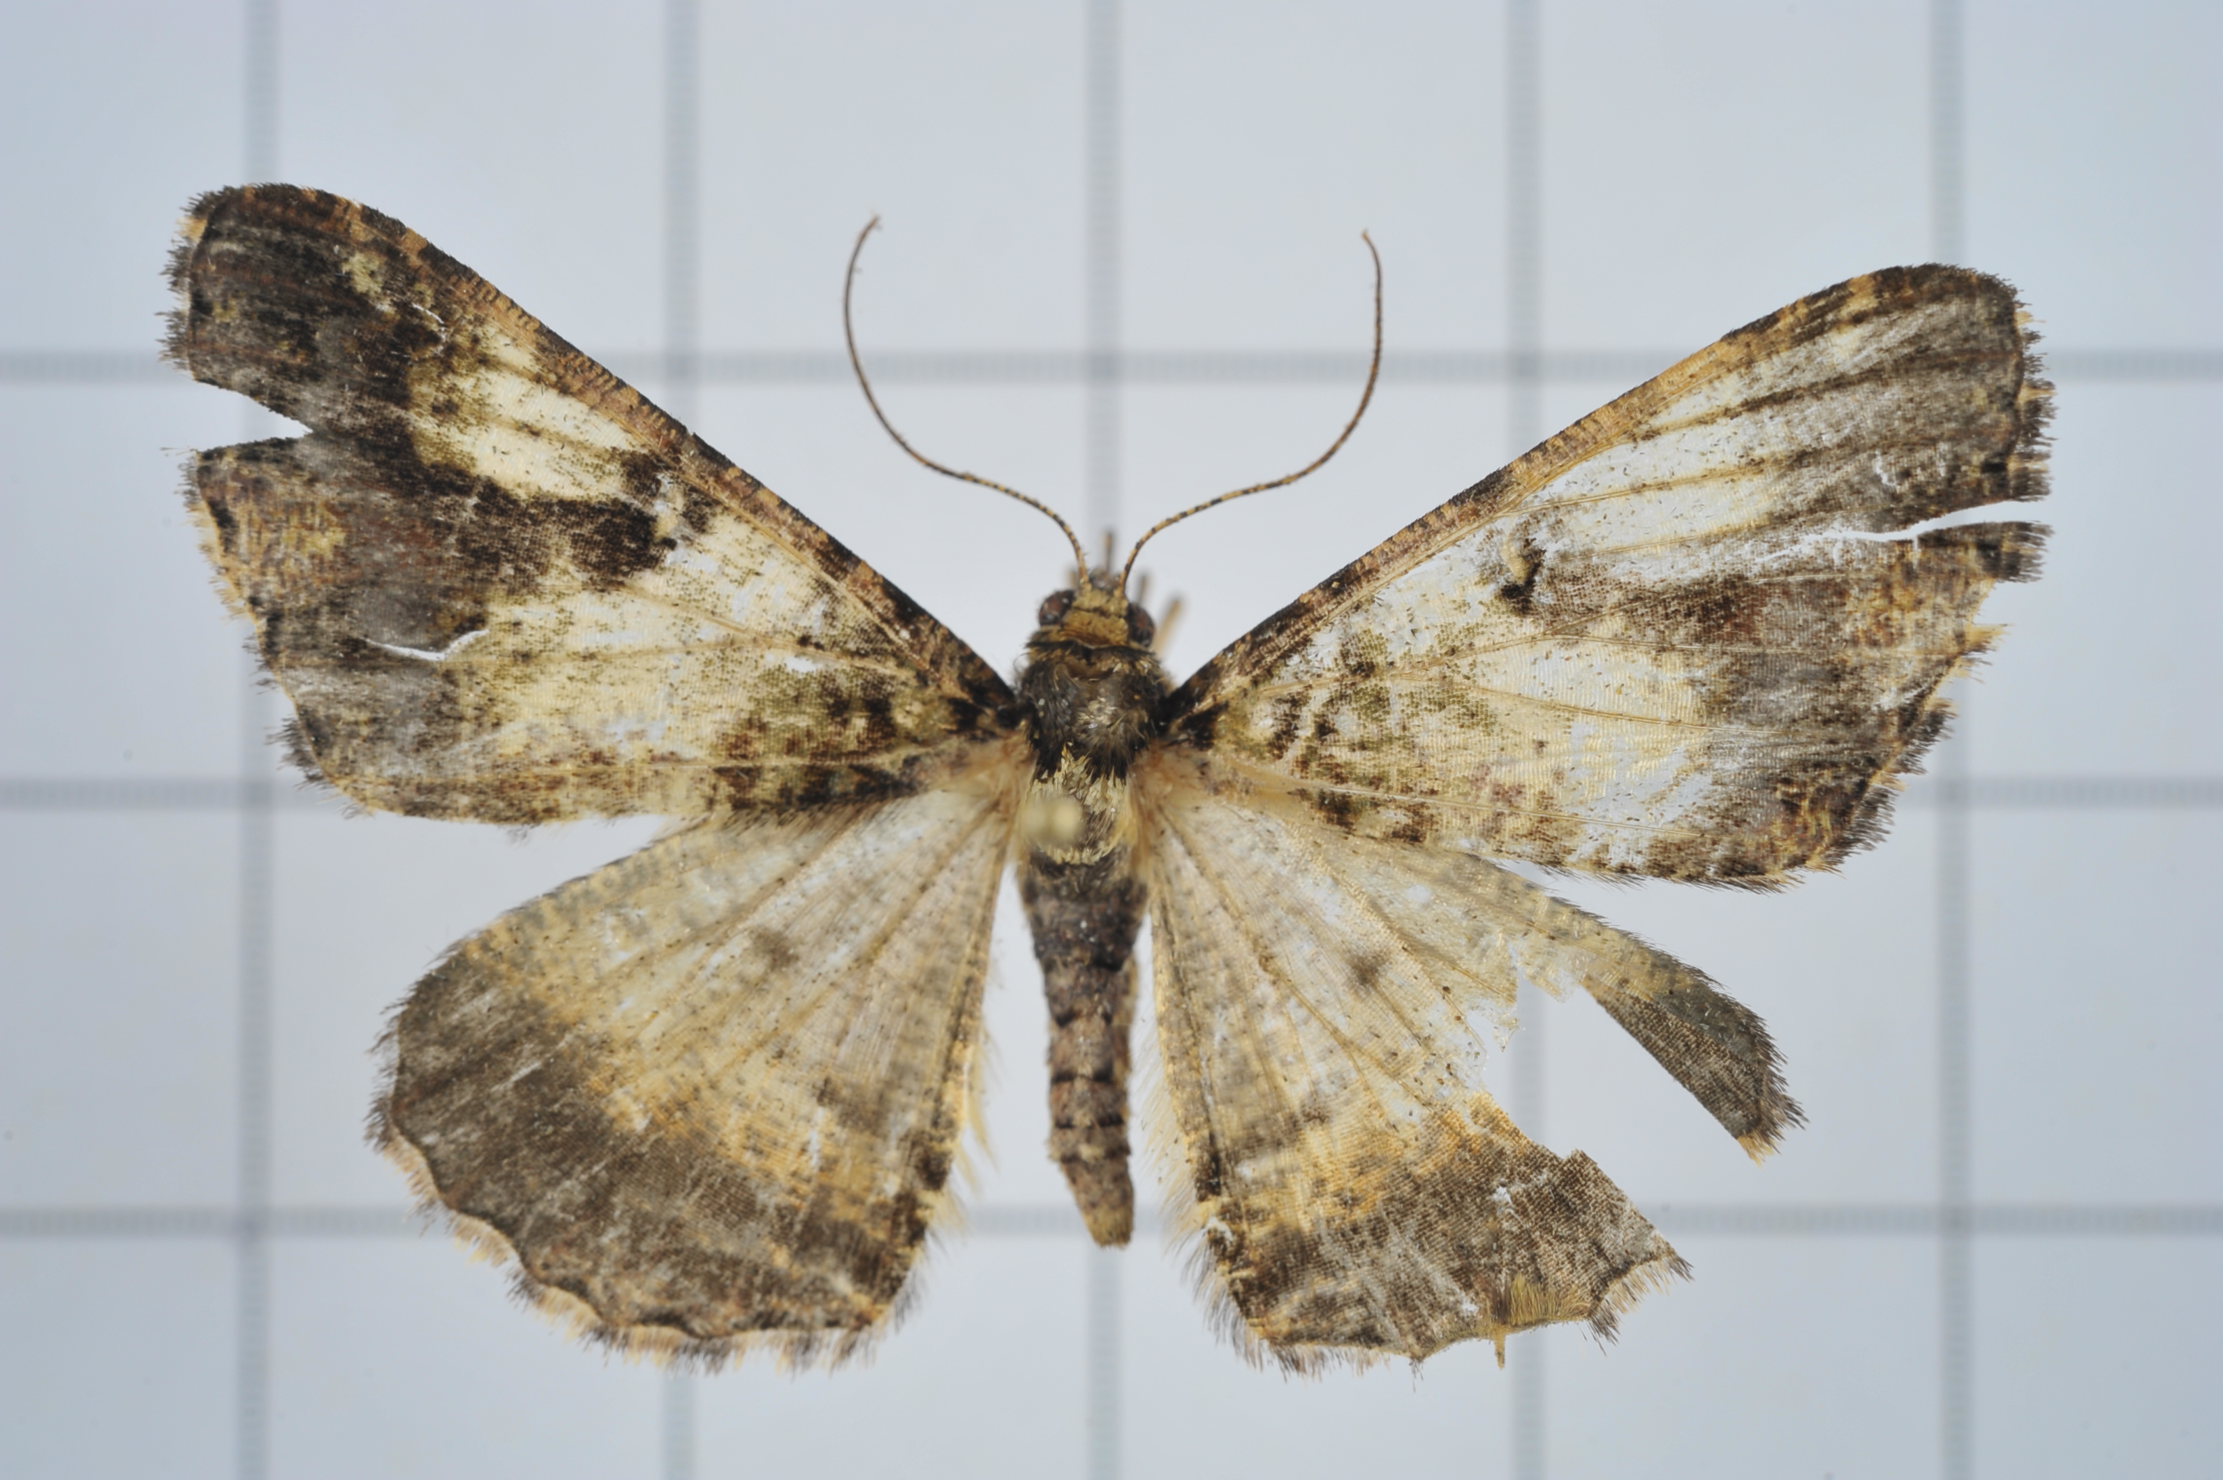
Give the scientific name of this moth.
Gasterocome pannosaria orta
